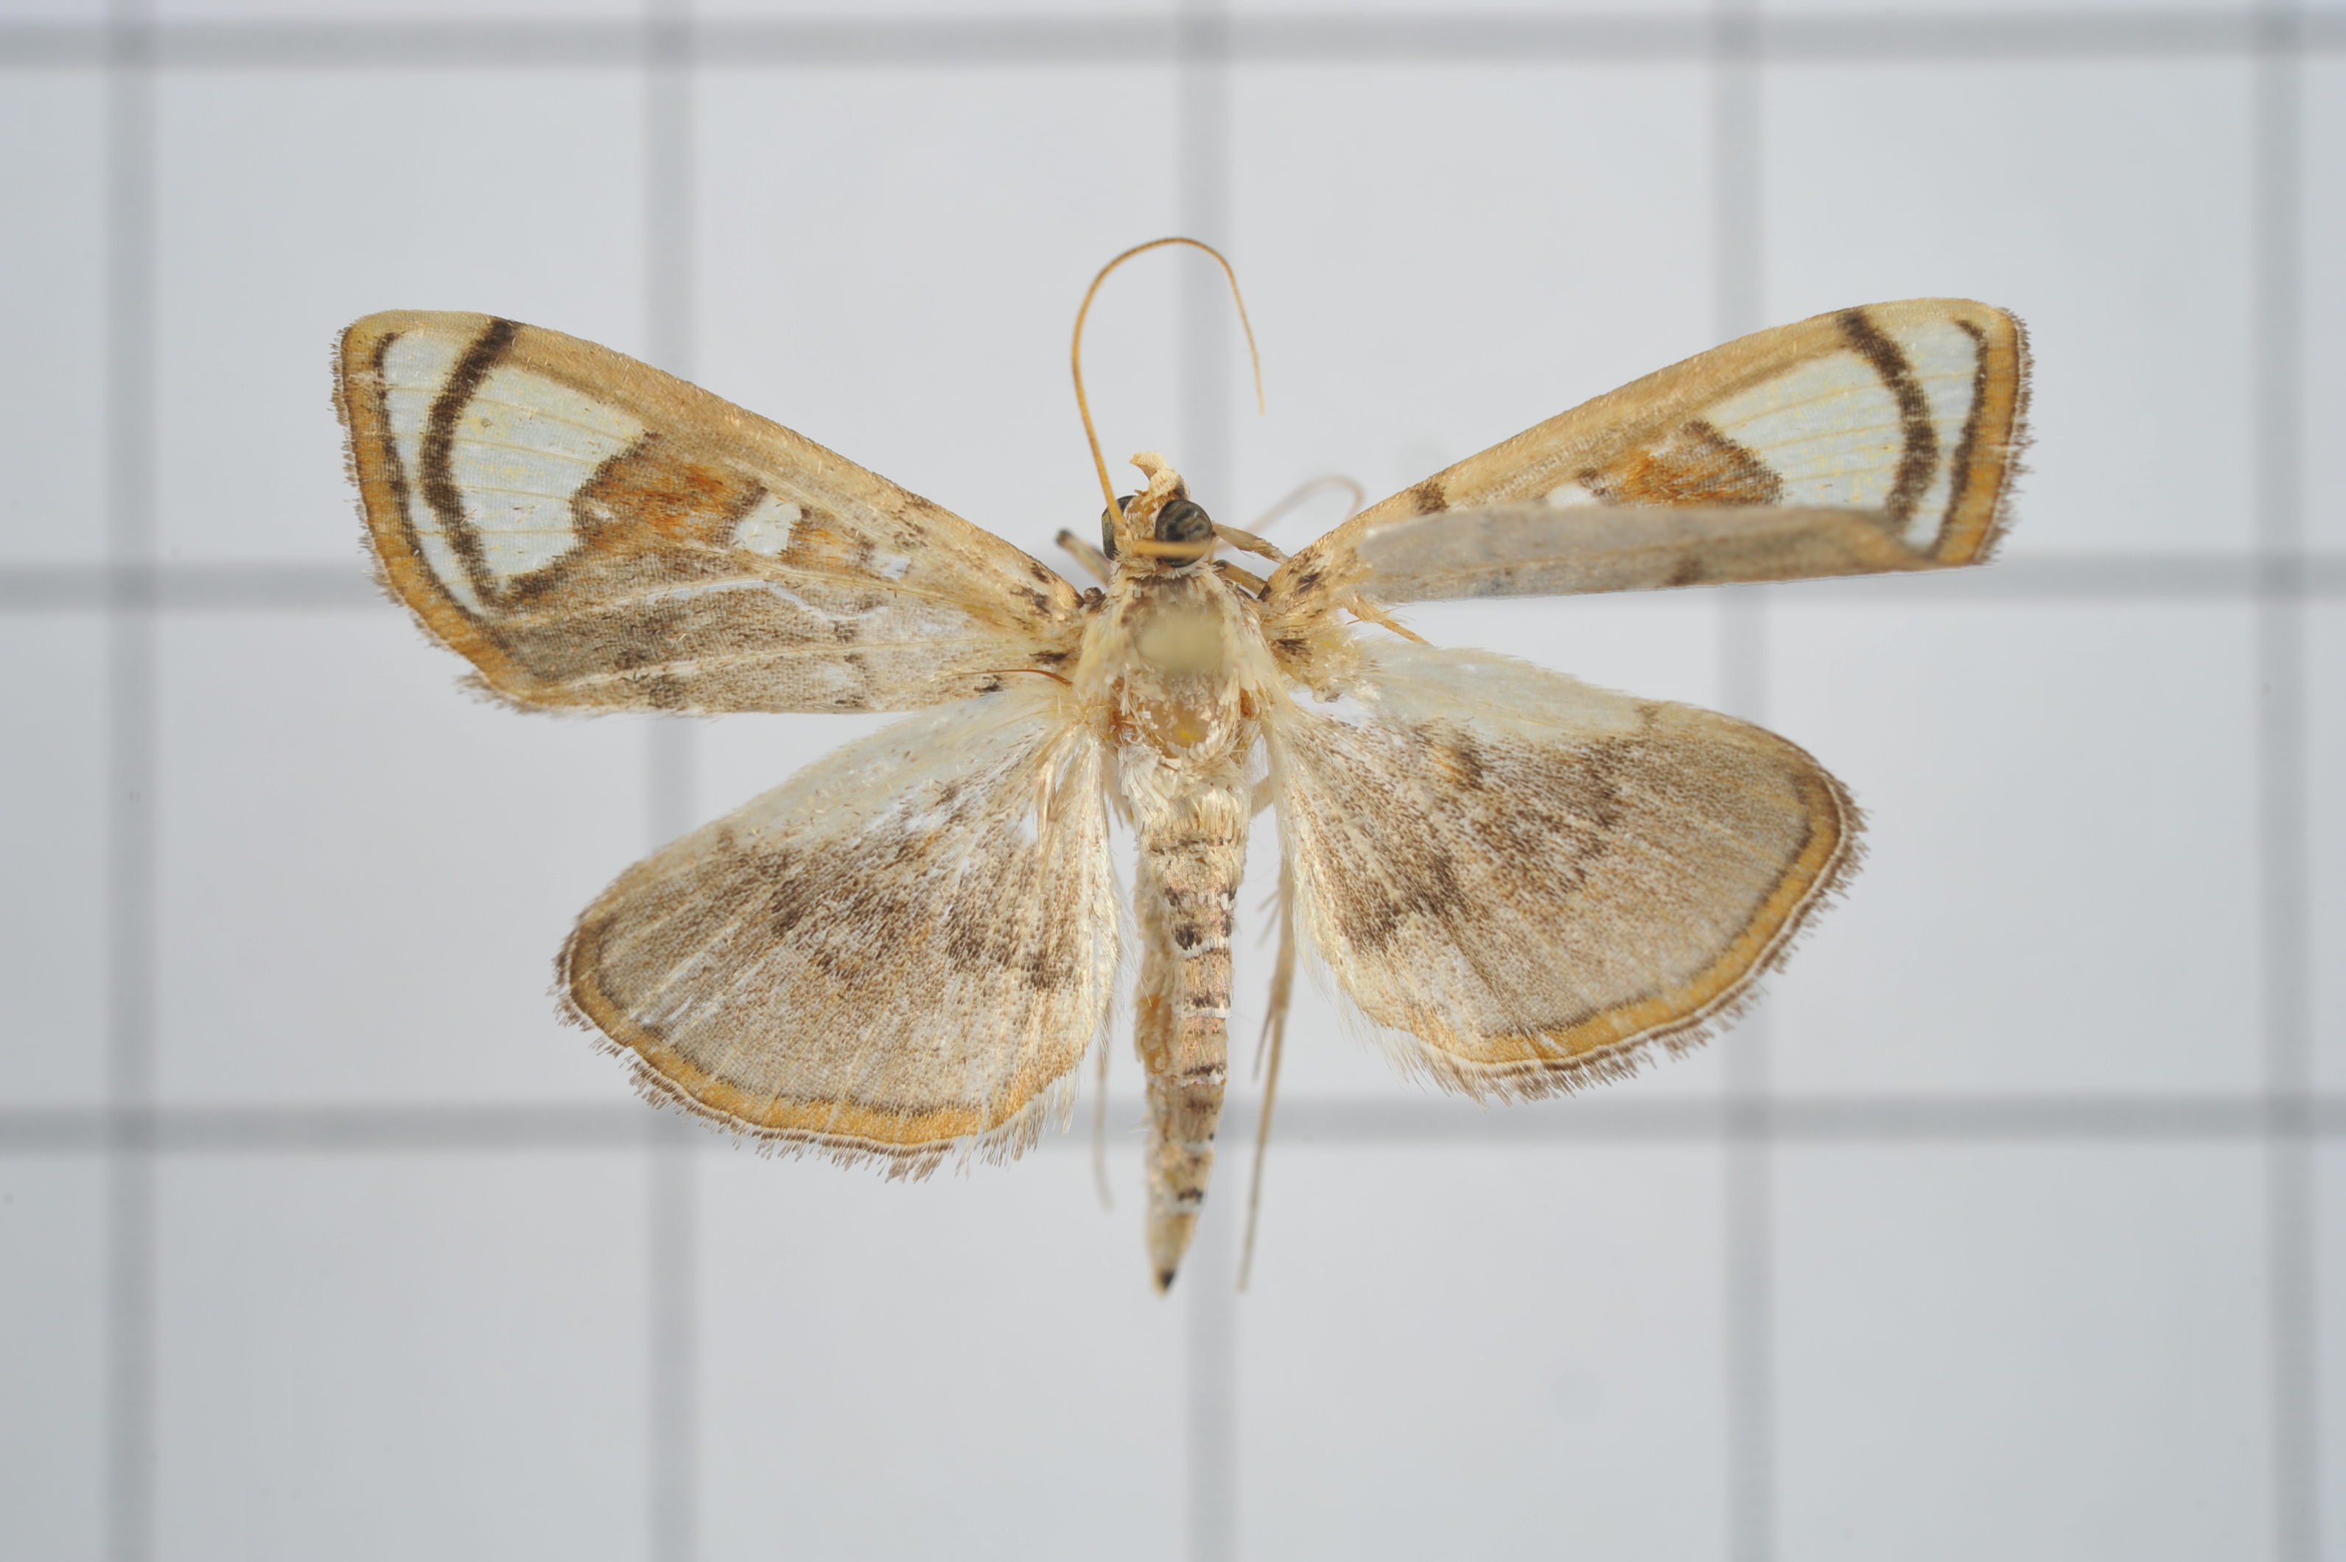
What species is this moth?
Pycnarmon pantherata
